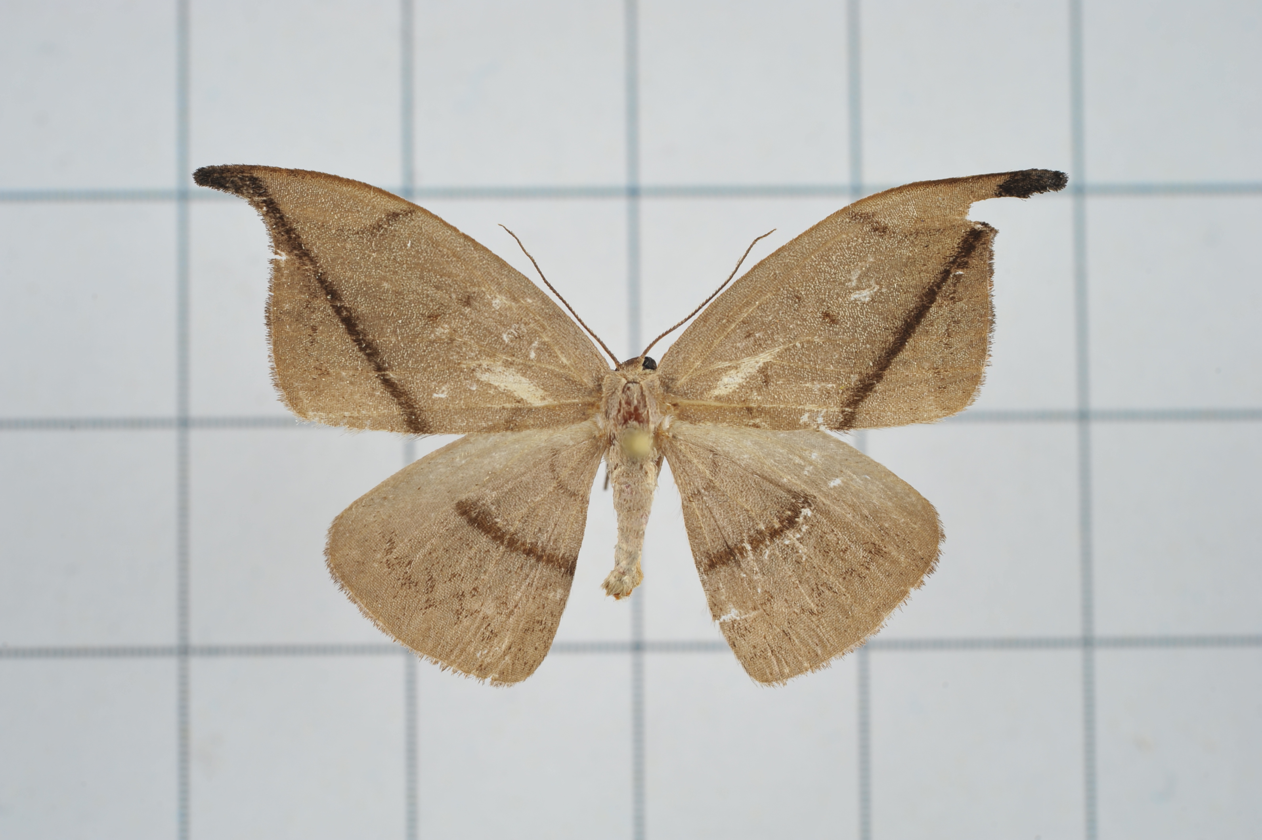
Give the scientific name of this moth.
Albara reversaria opalescens
